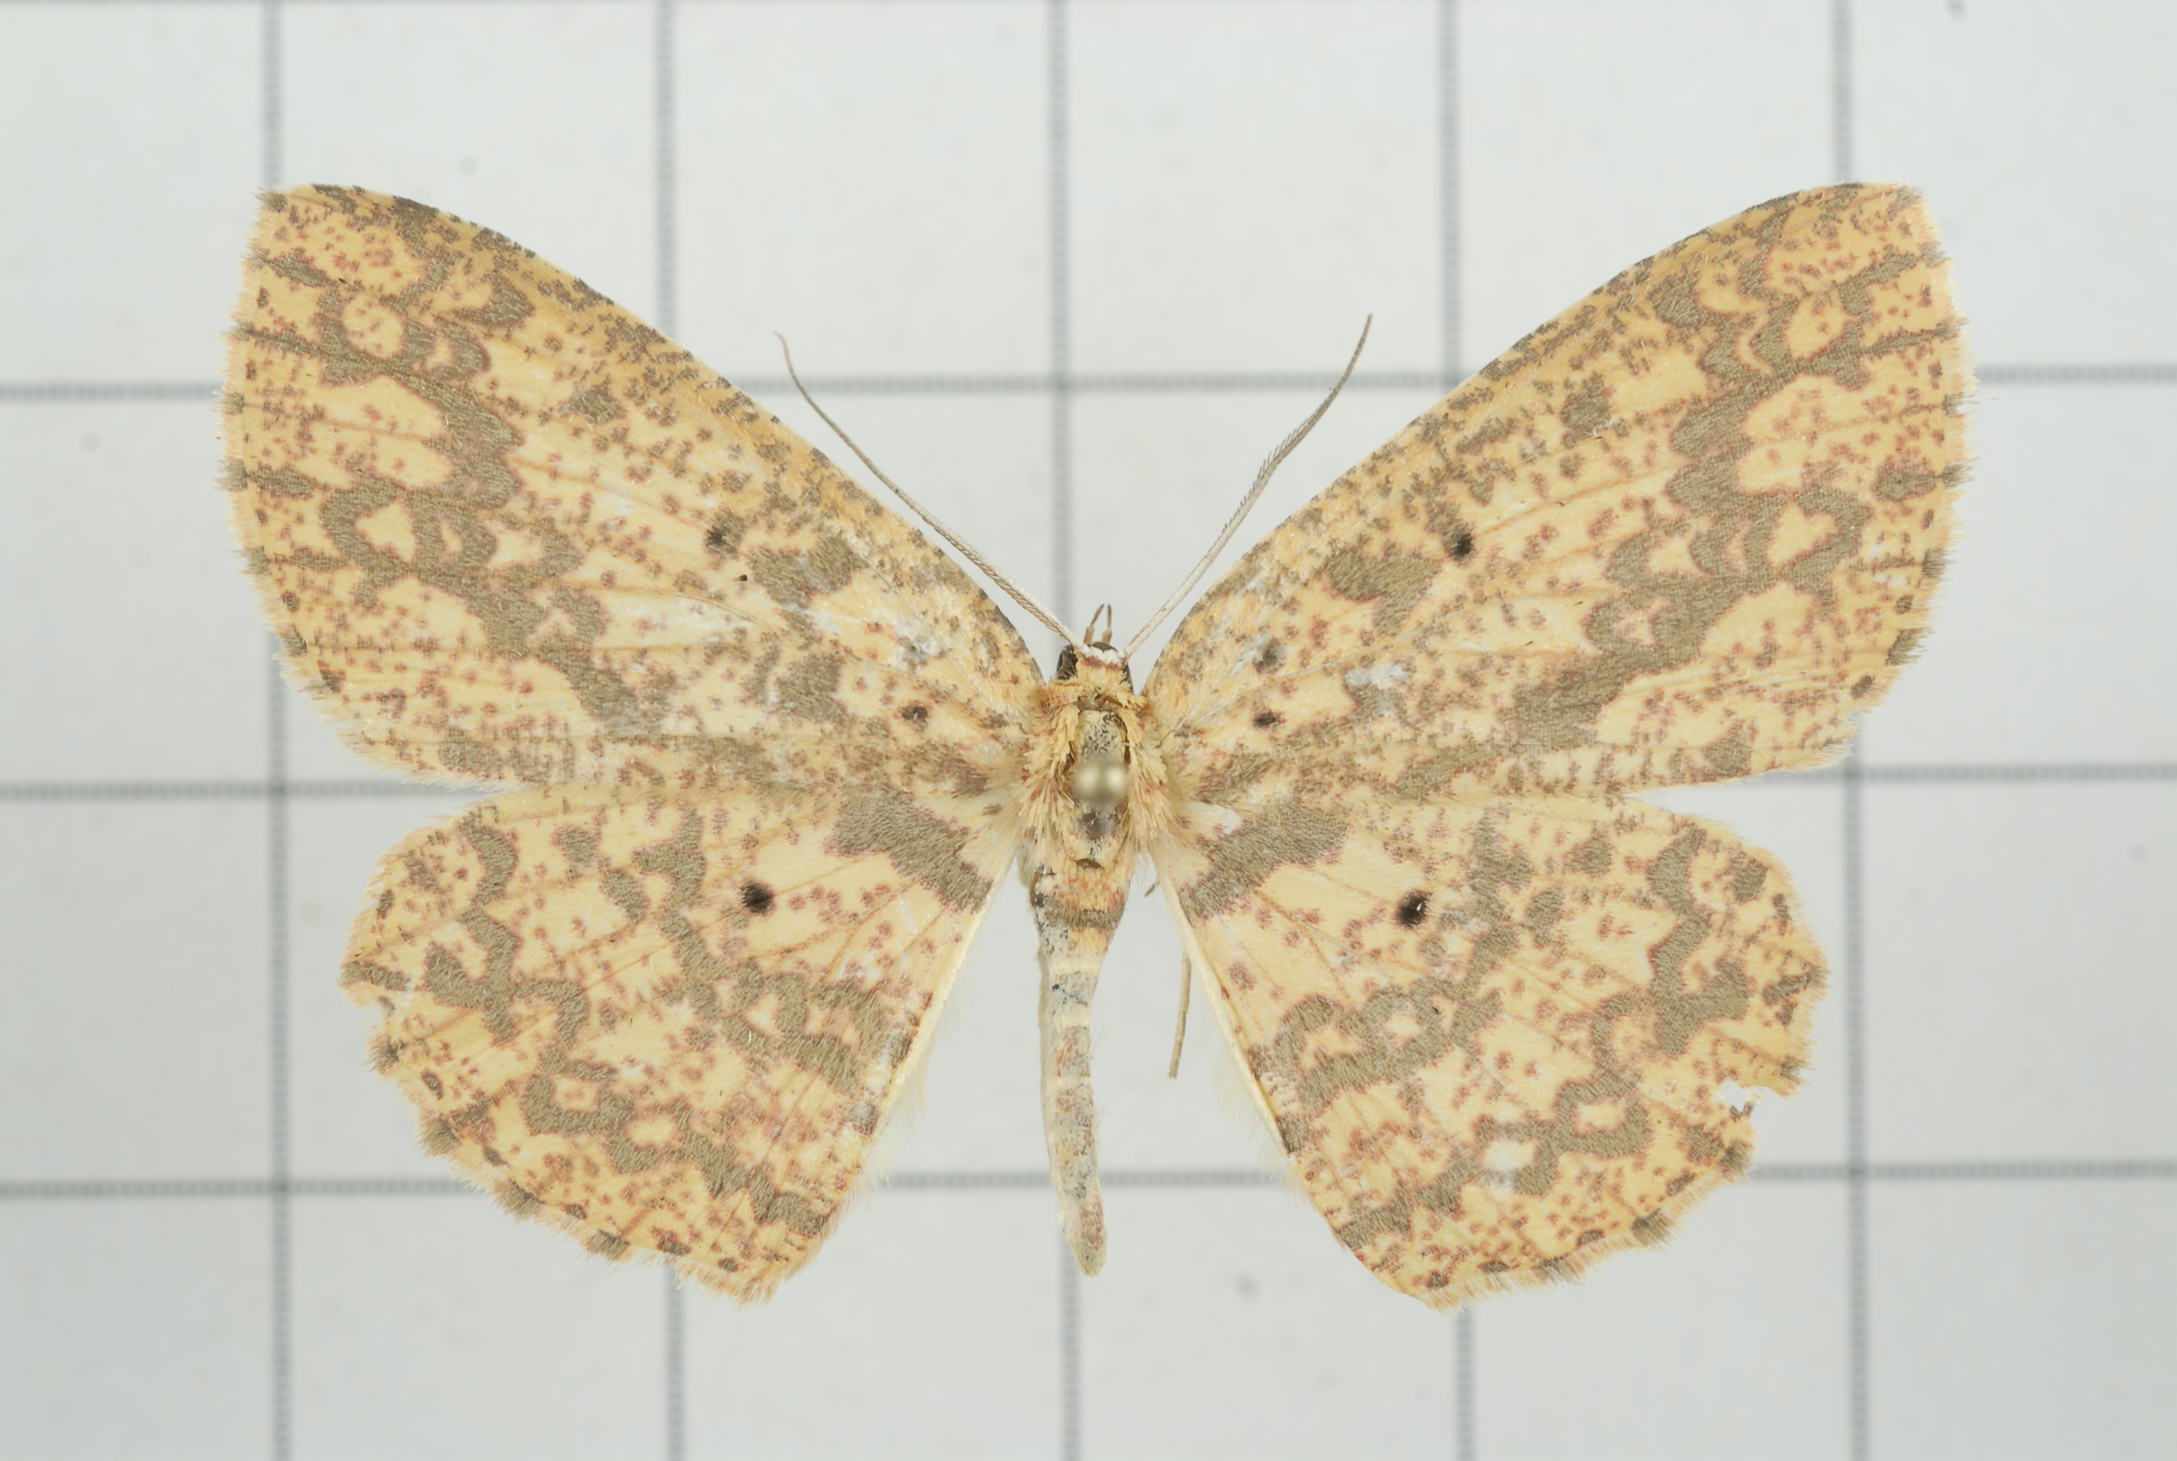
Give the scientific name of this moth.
Borbacha pardaria
